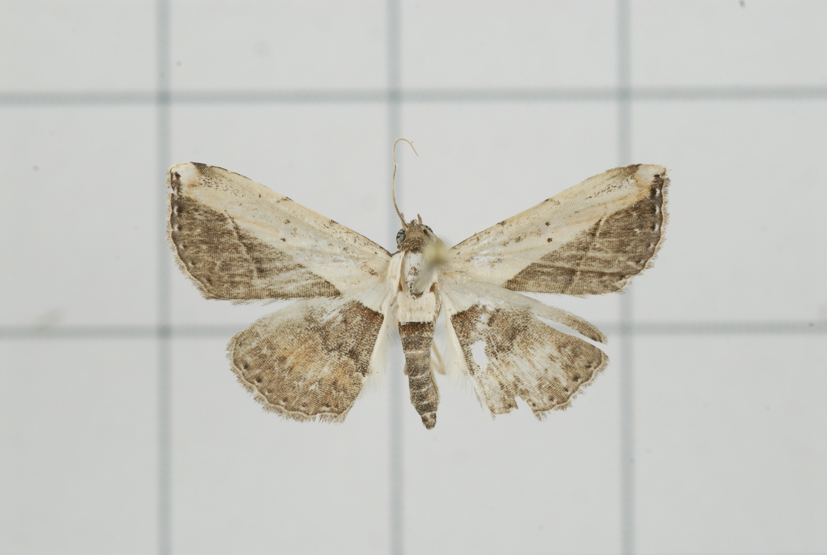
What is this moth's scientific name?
Ataboruza divisa
